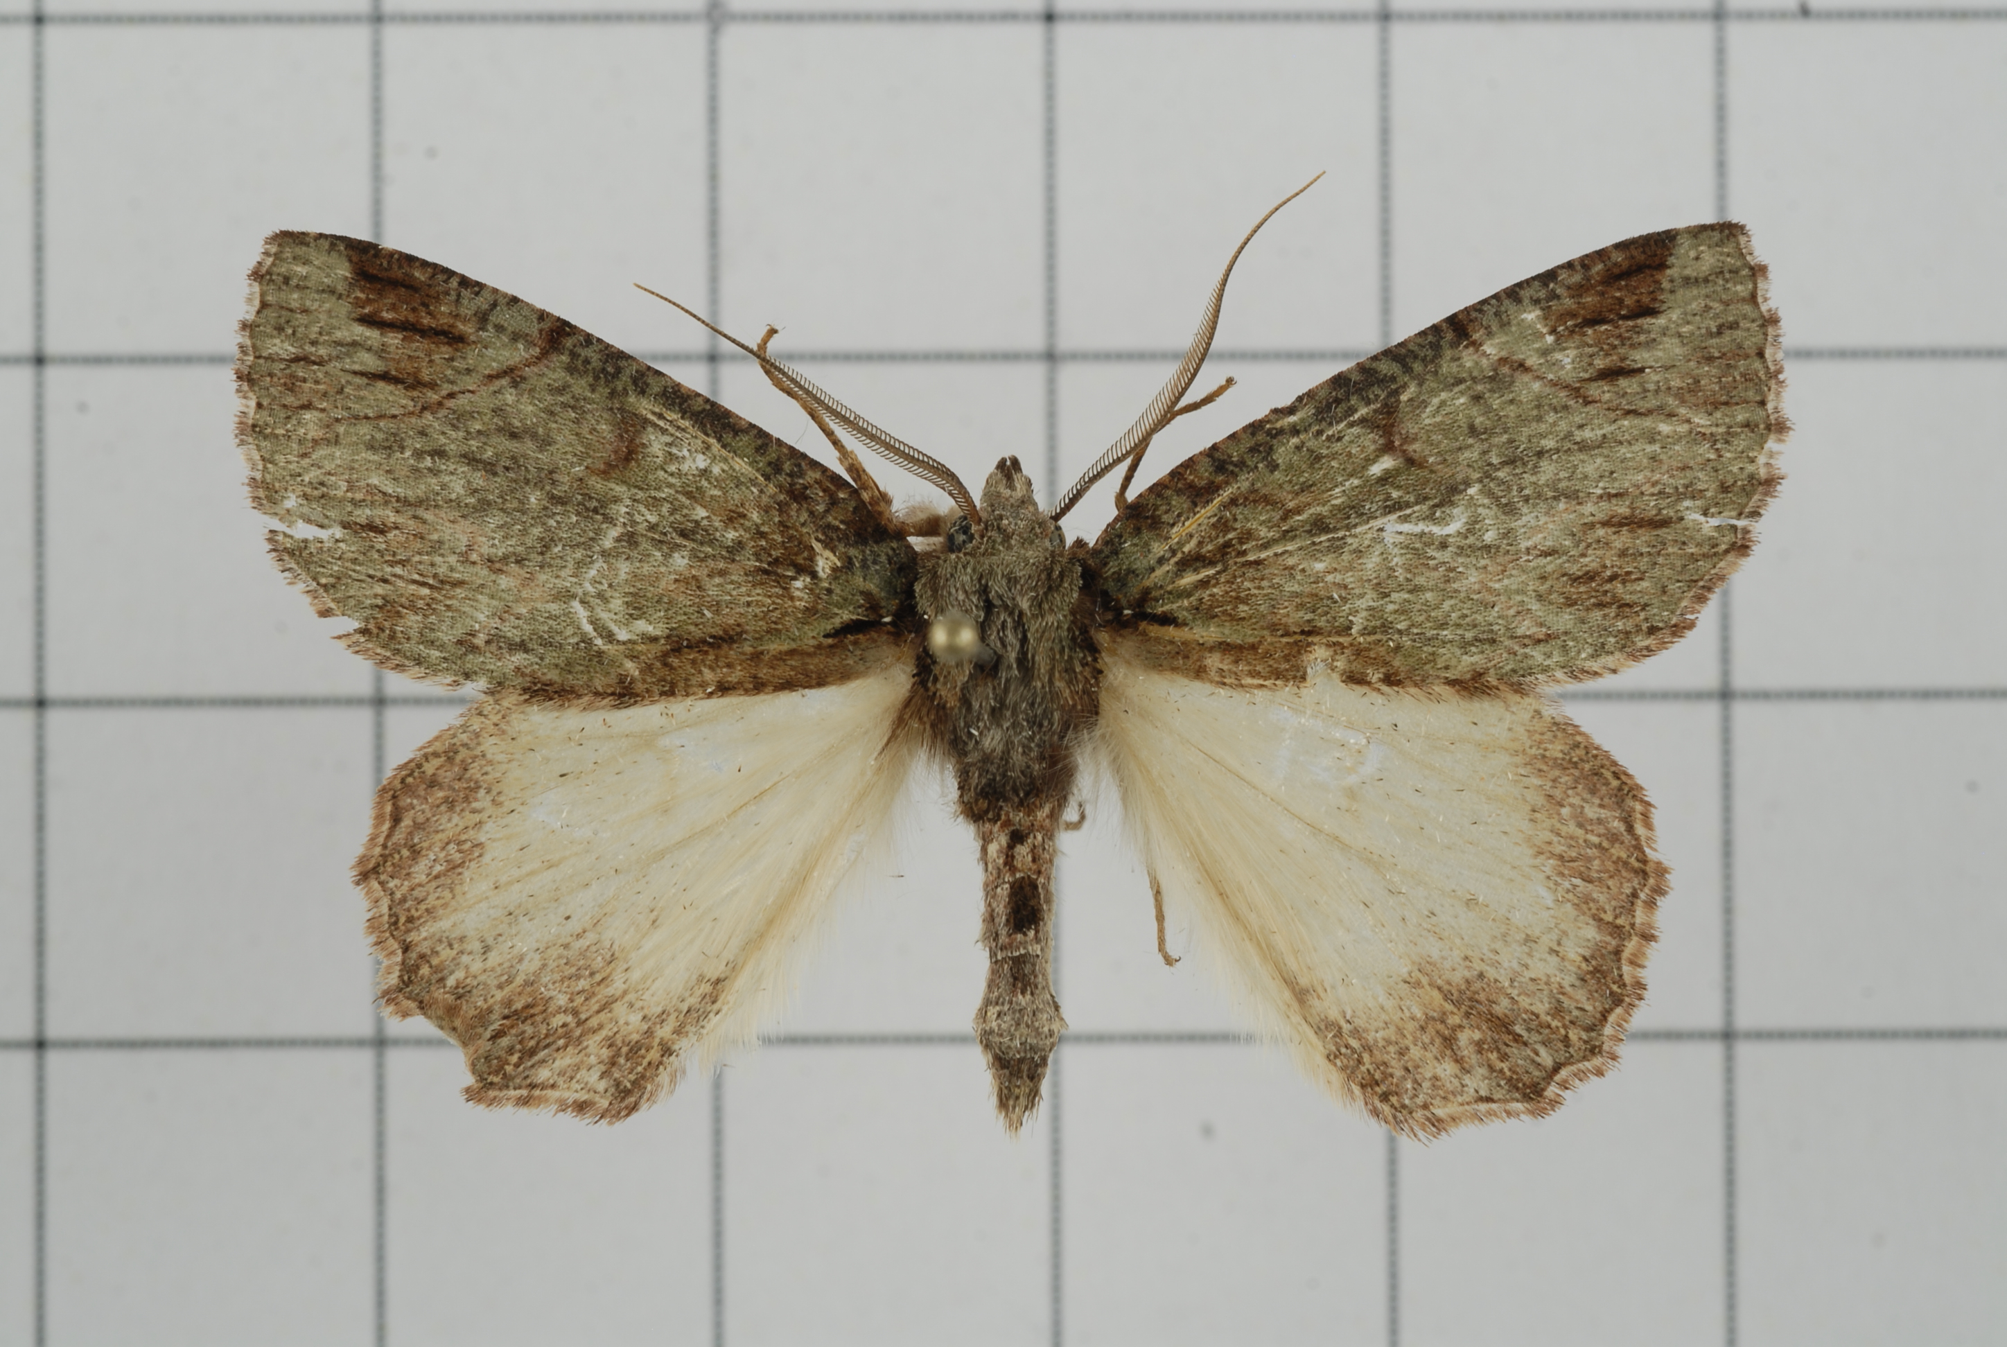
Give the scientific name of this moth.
Dindica purpurata
